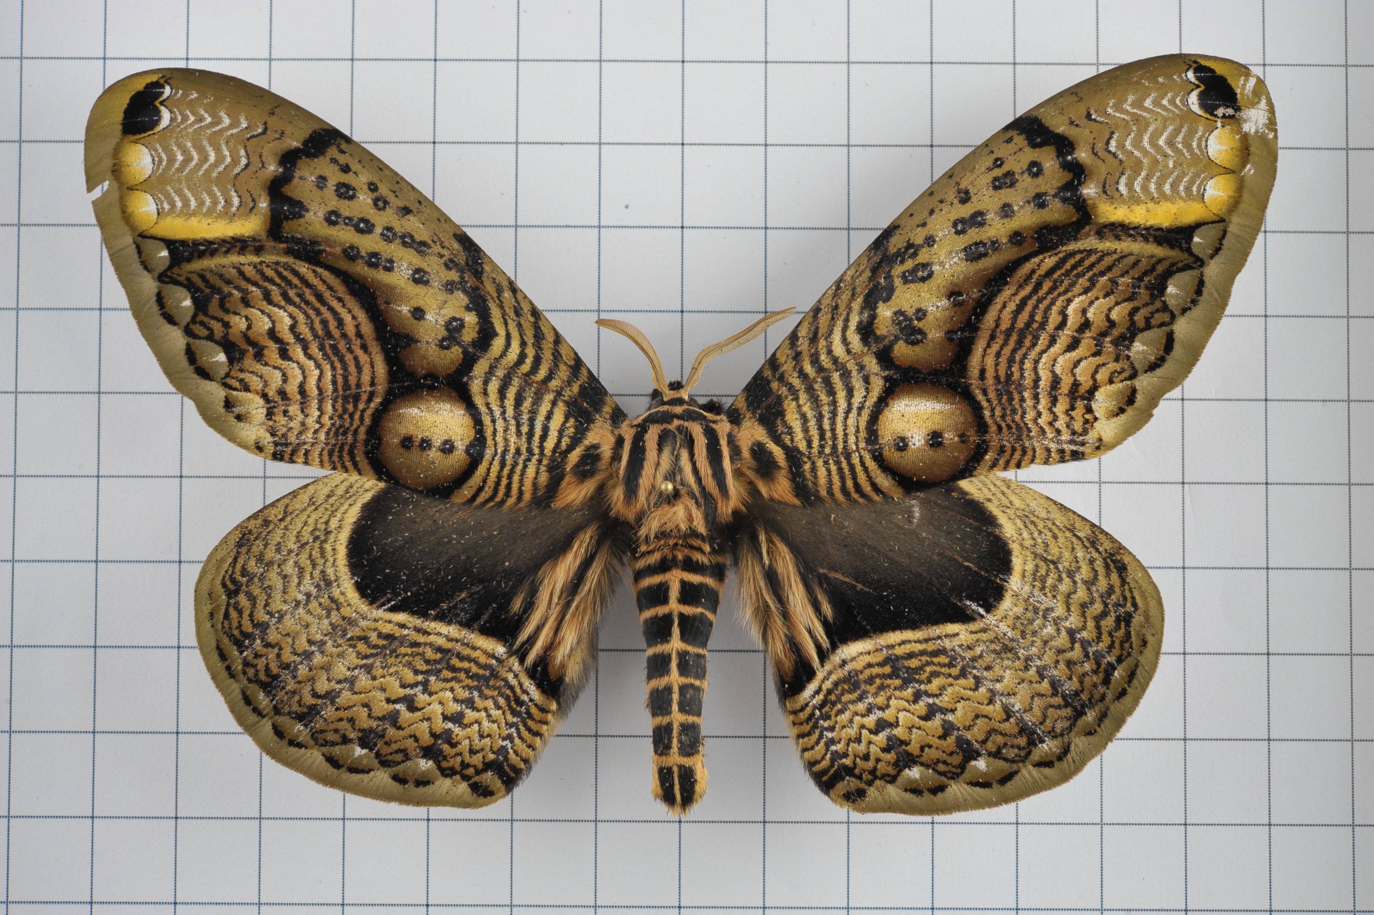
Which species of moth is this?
Brahmaea wallichii insulata
